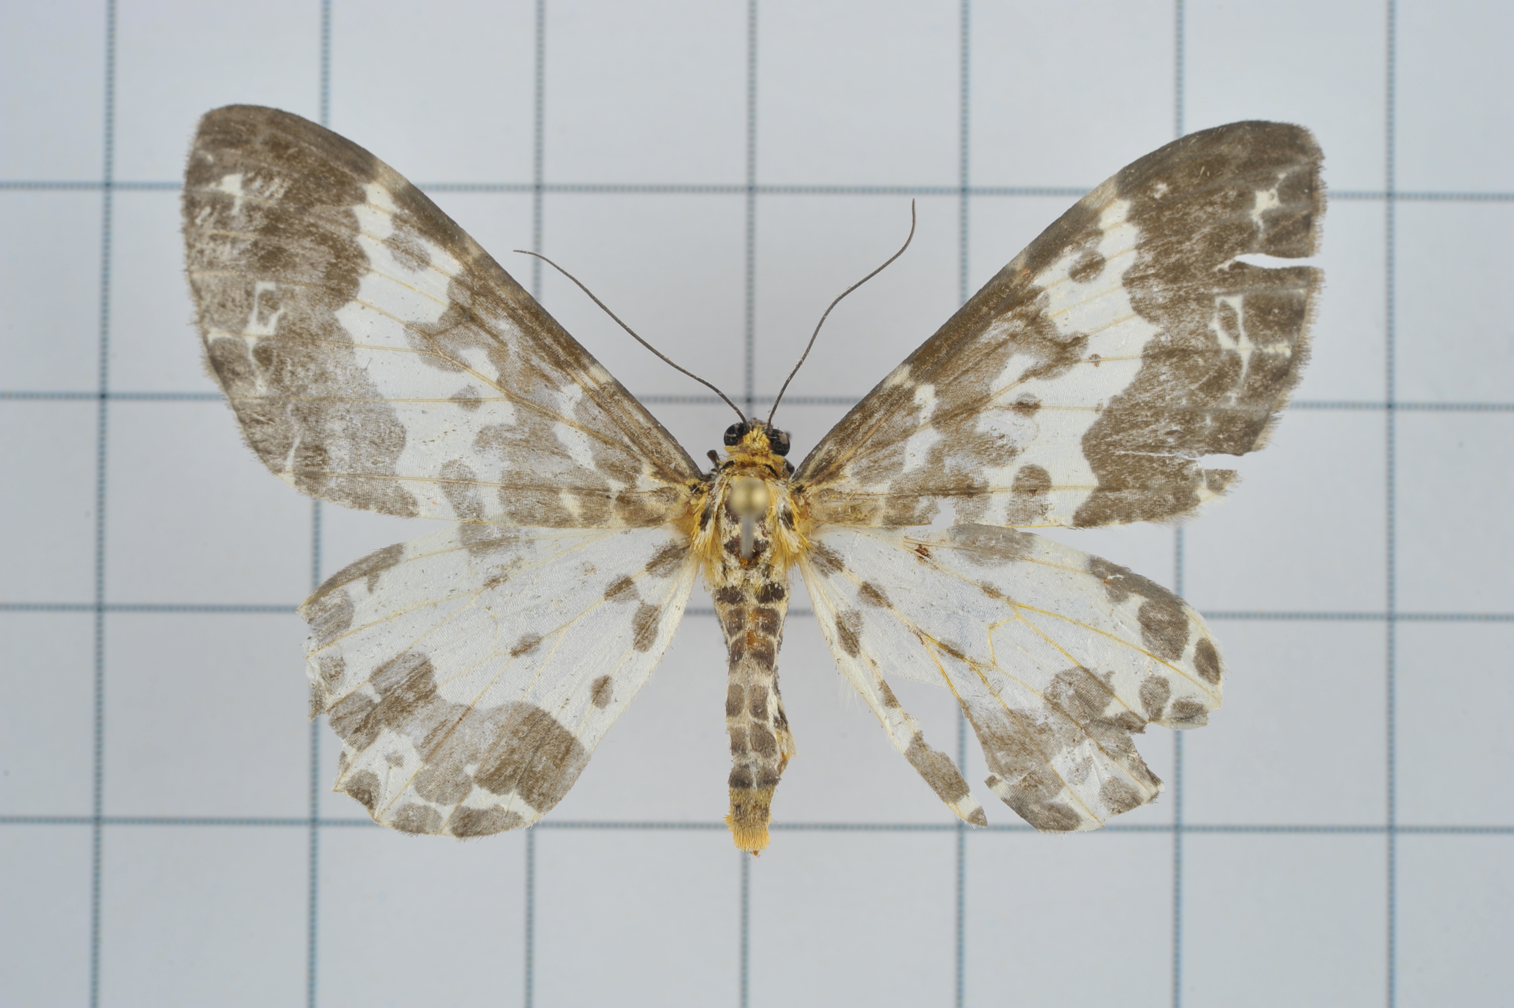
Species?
Pogonopygia pavida pavida
